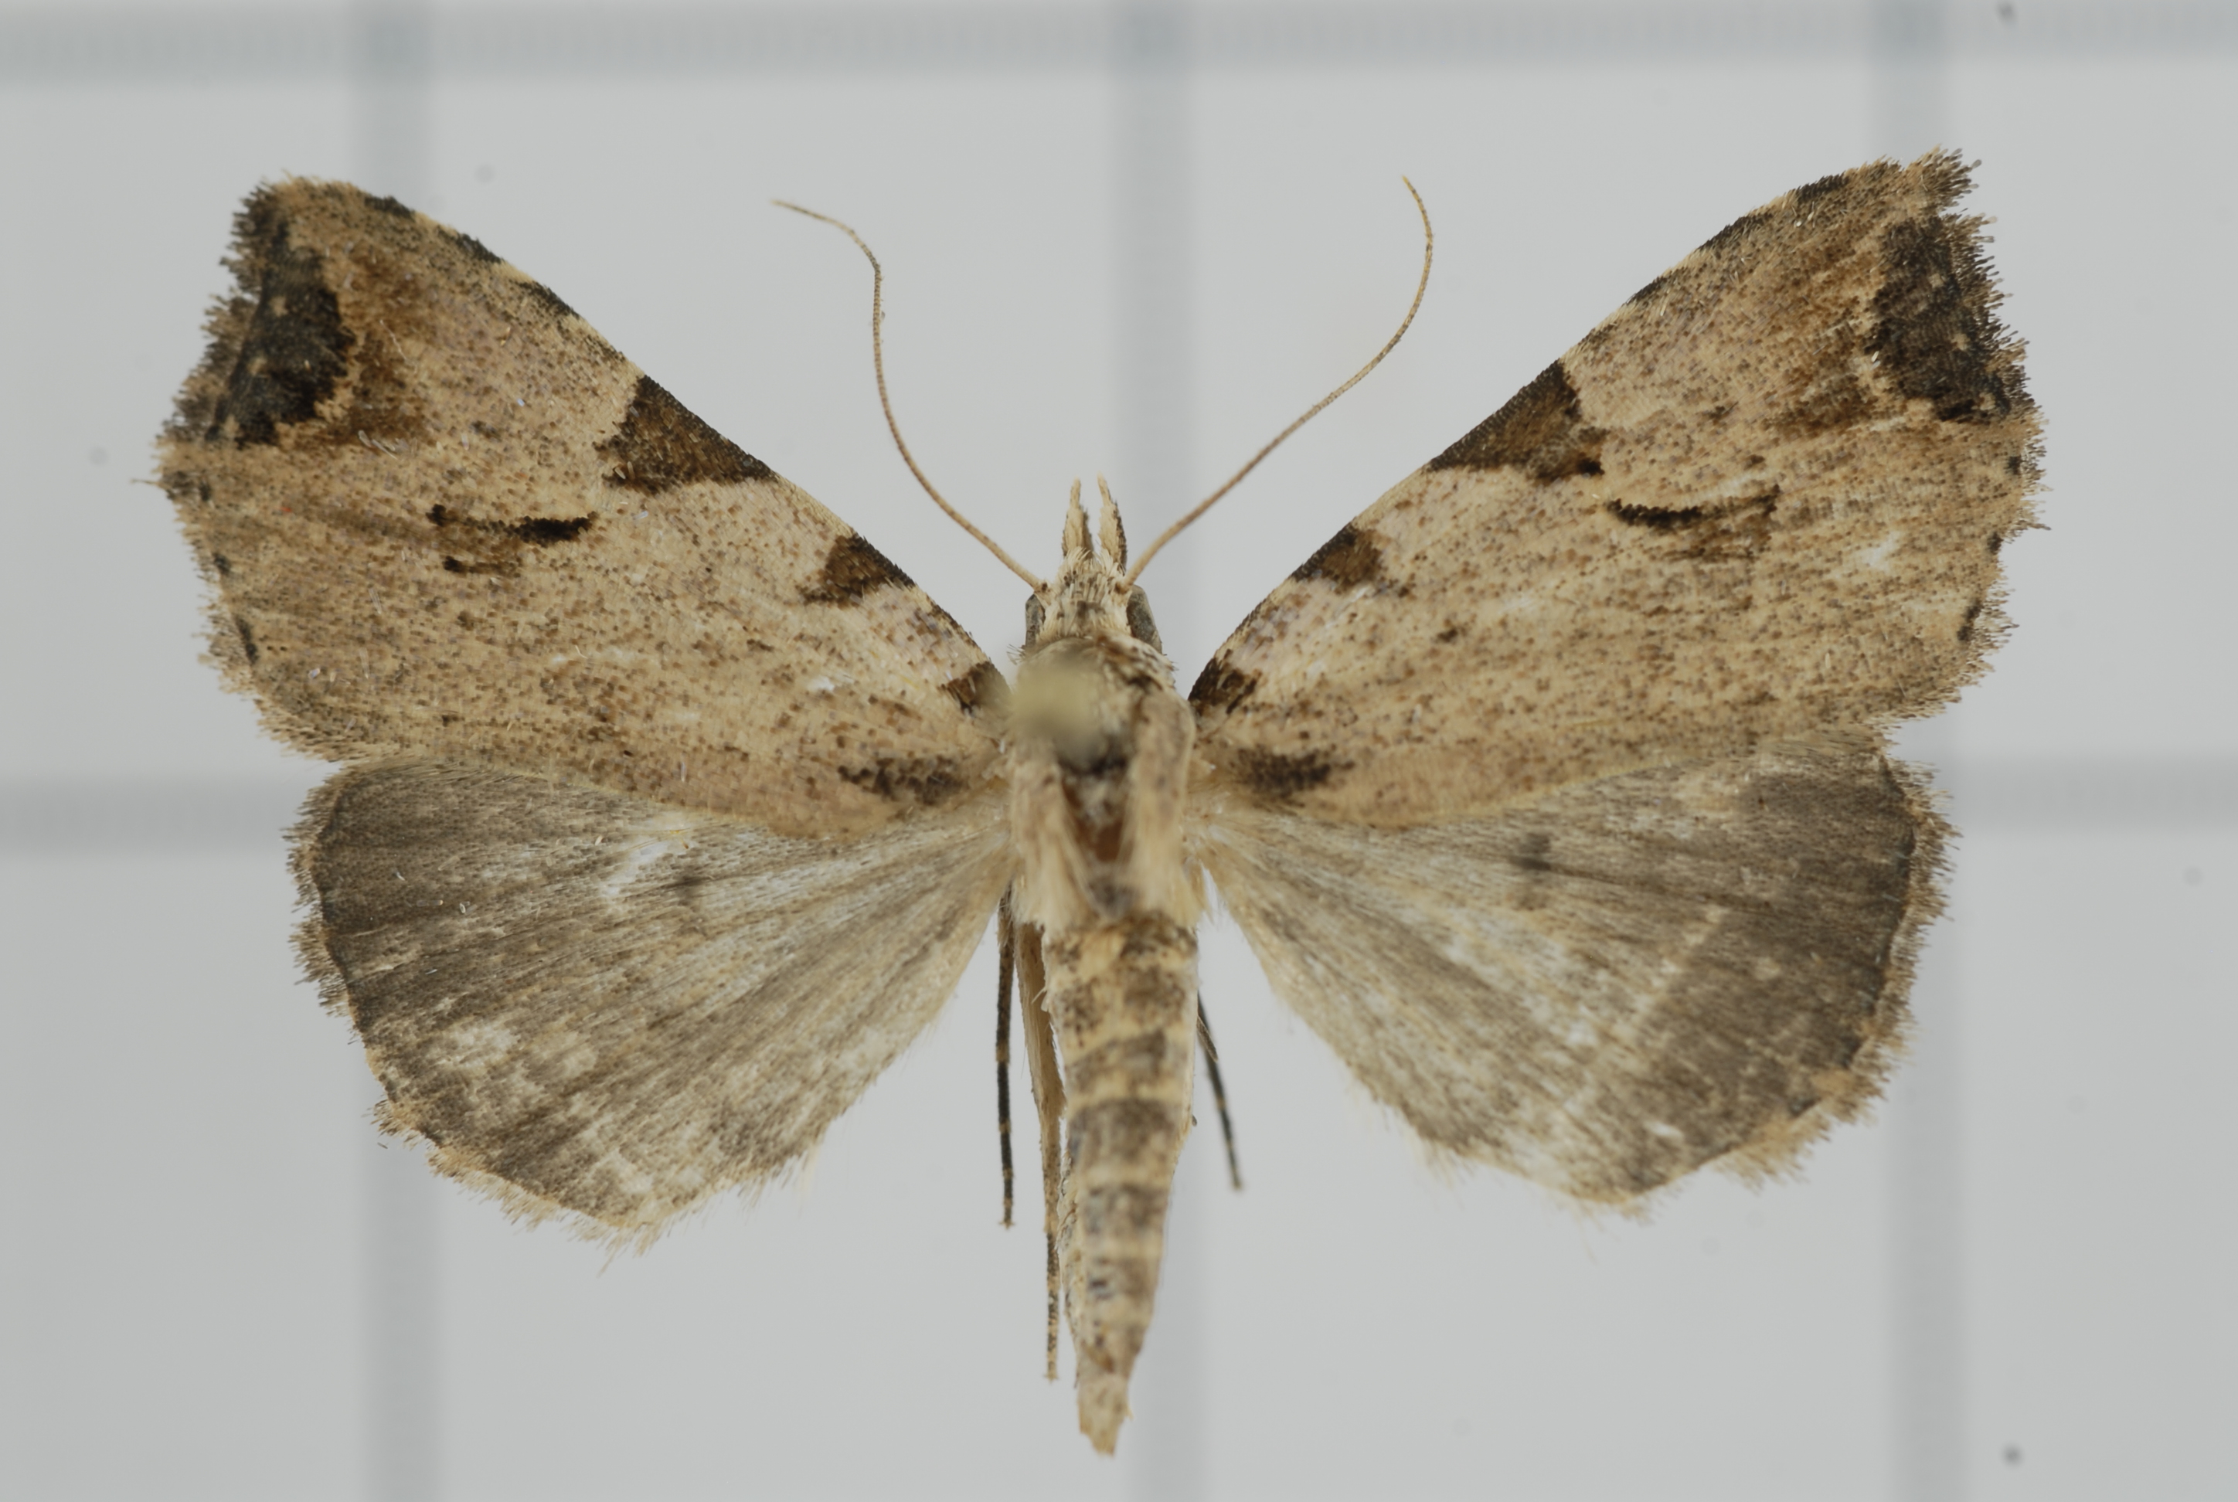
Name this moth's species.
Oglasa costimacula
